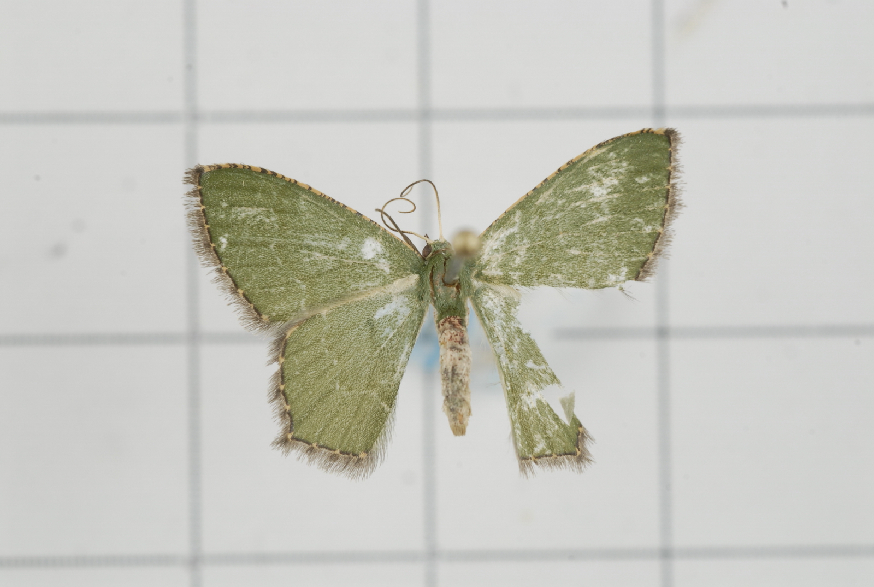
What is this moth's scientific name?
Hemithea tritonaria
